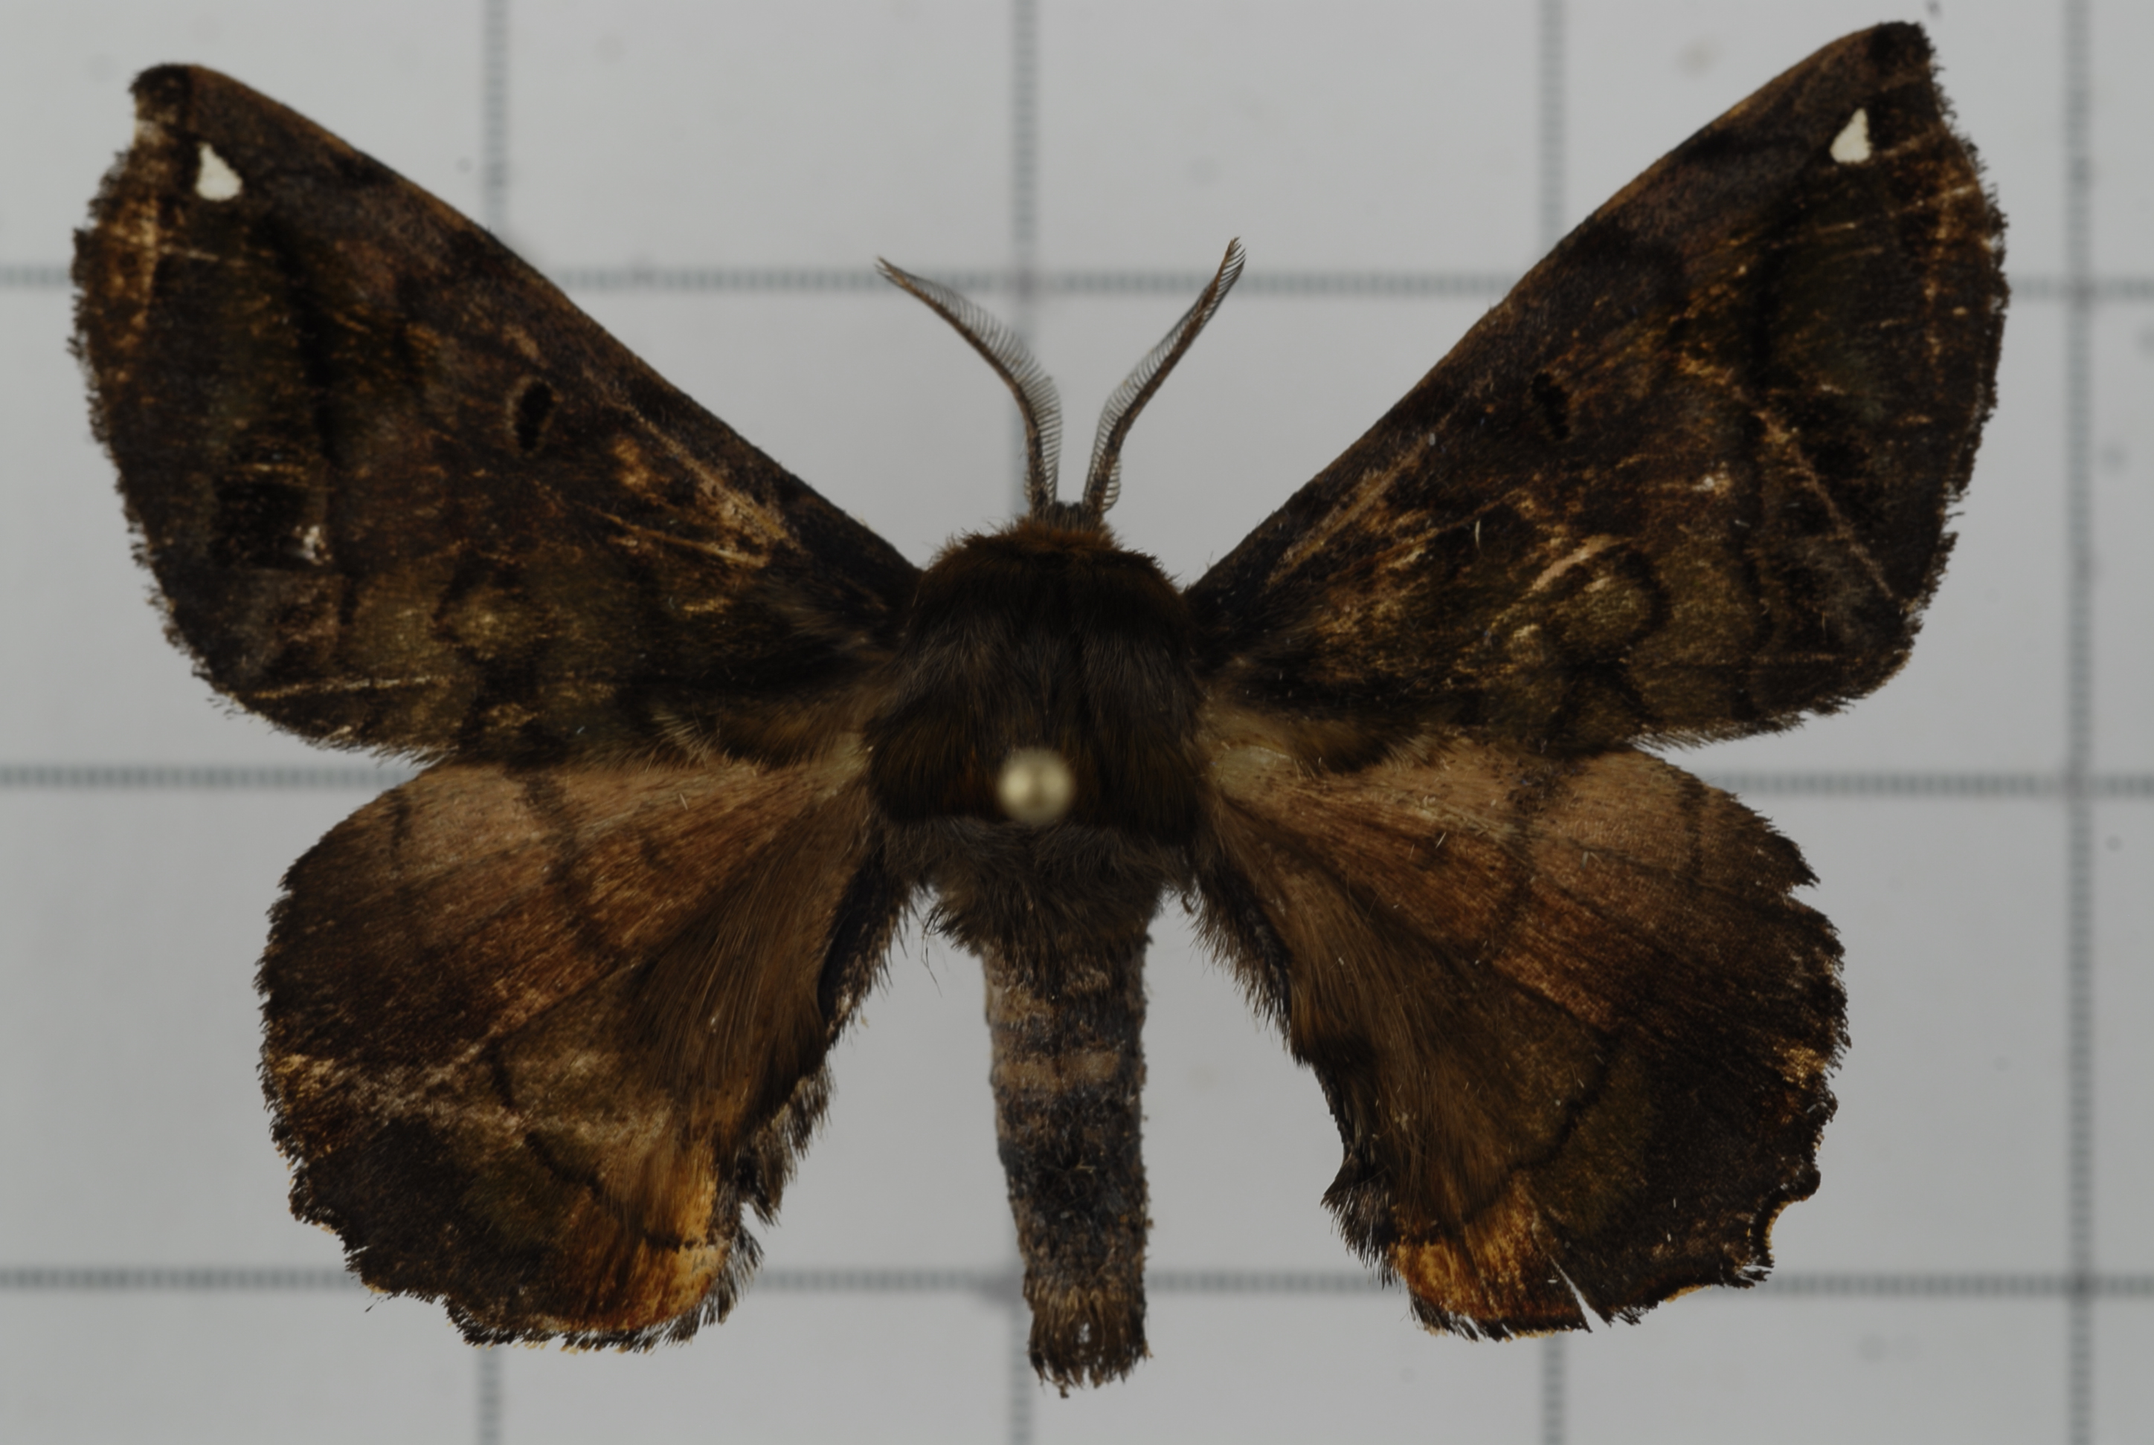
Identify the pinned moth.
Prismosticta fenestrata
